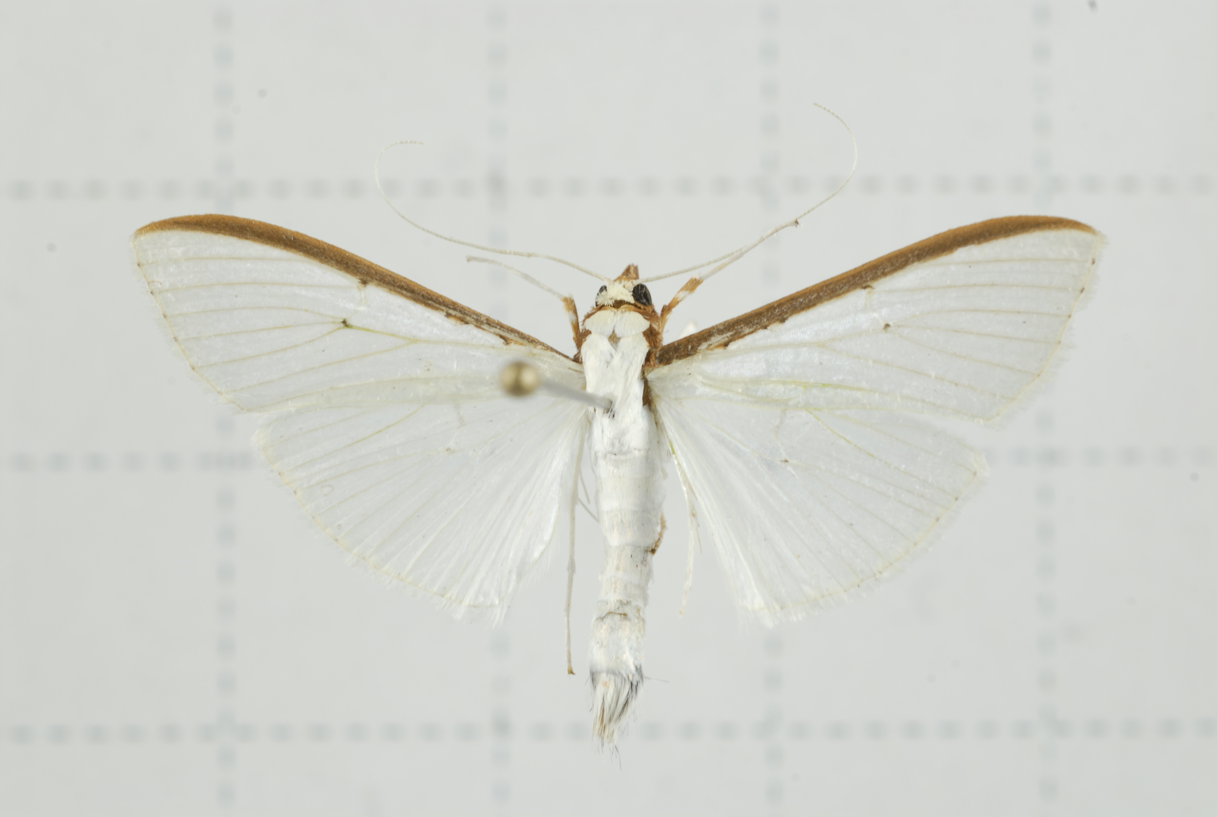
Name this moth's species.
Palpita asiaticalis
